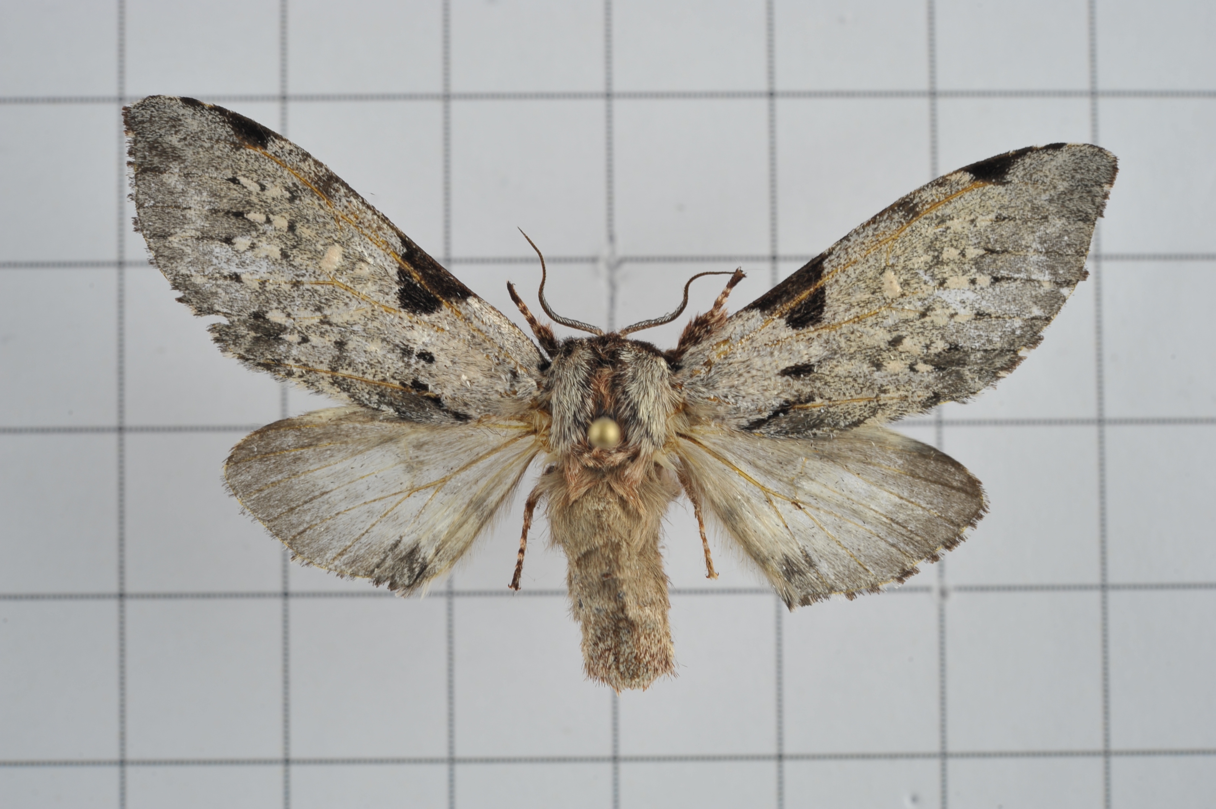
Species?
Harpyia microsticta baibarana
